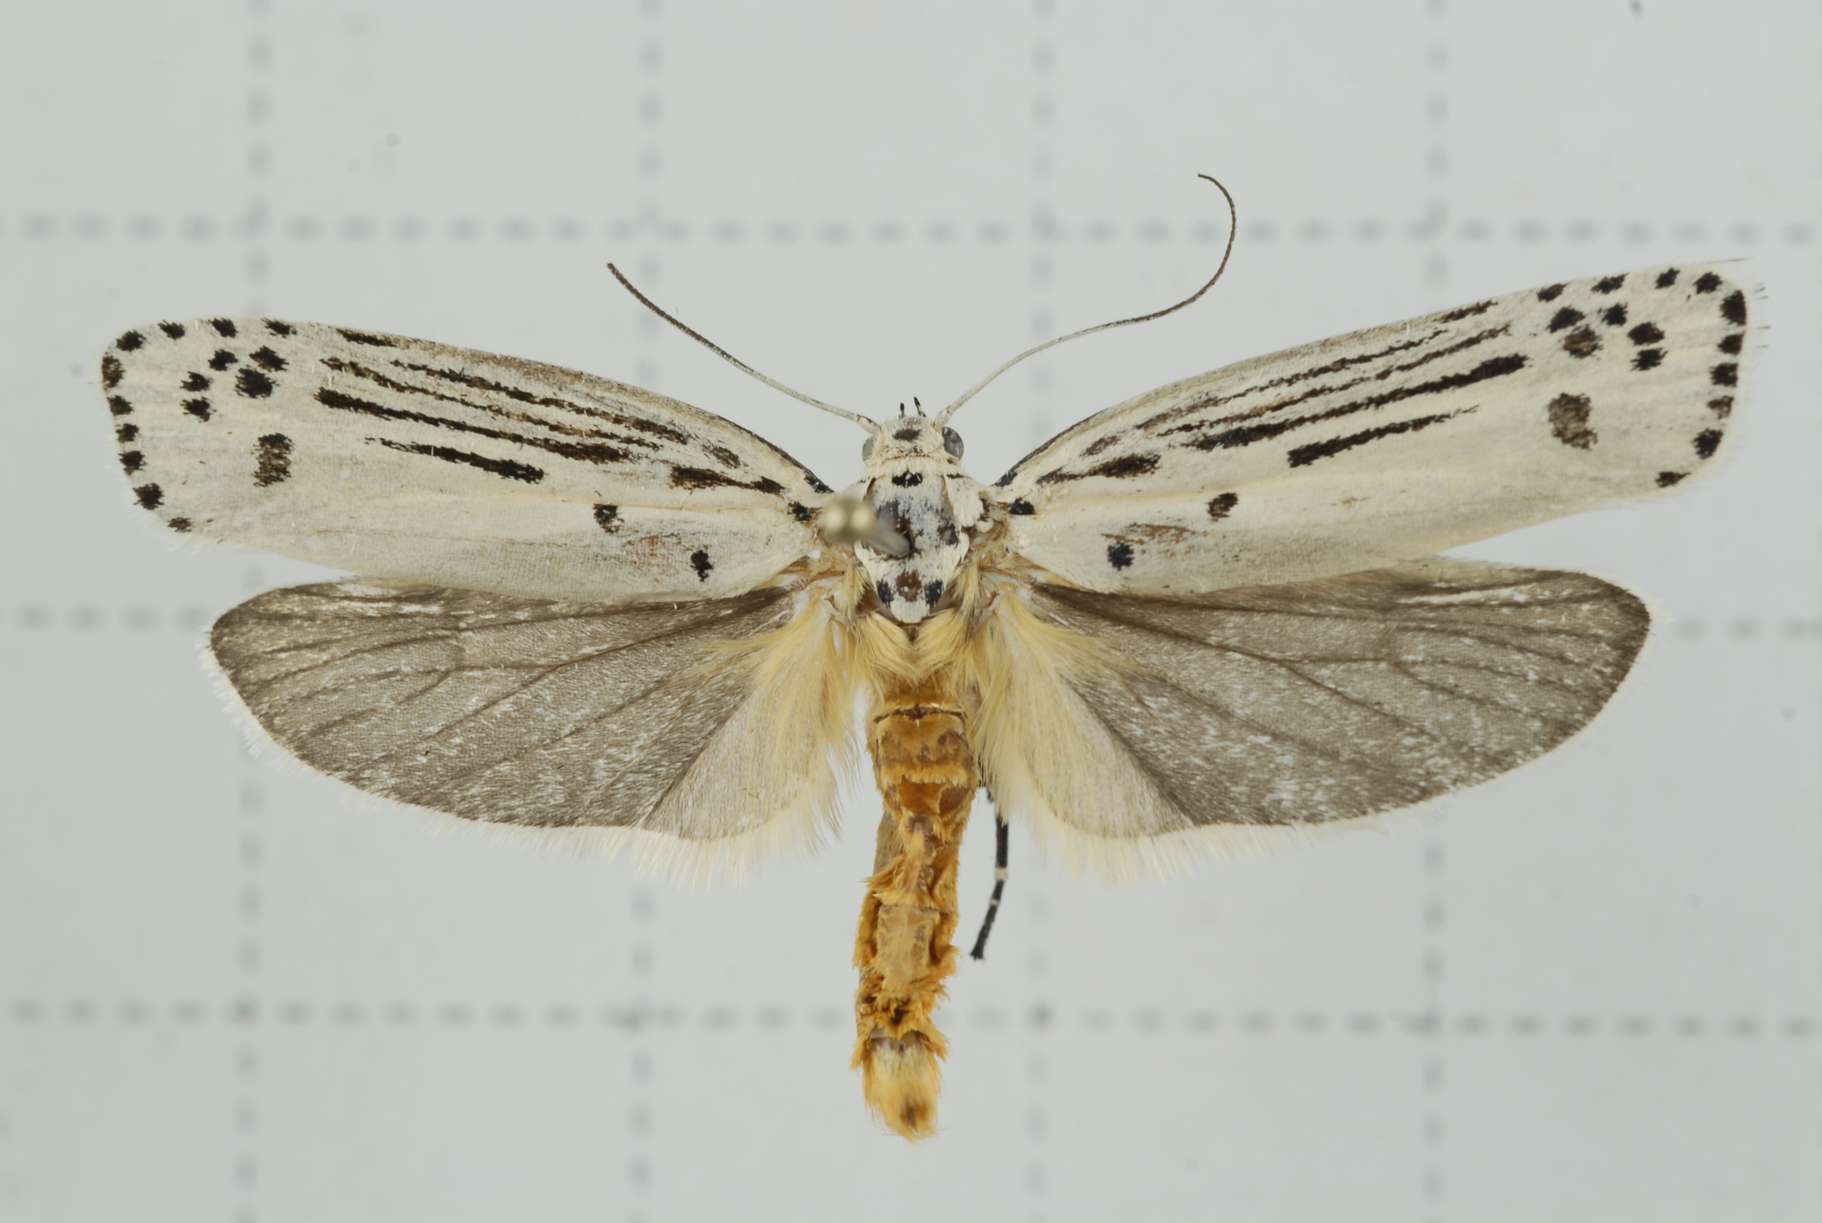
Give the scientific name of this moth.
Ethmia lineatonotella
